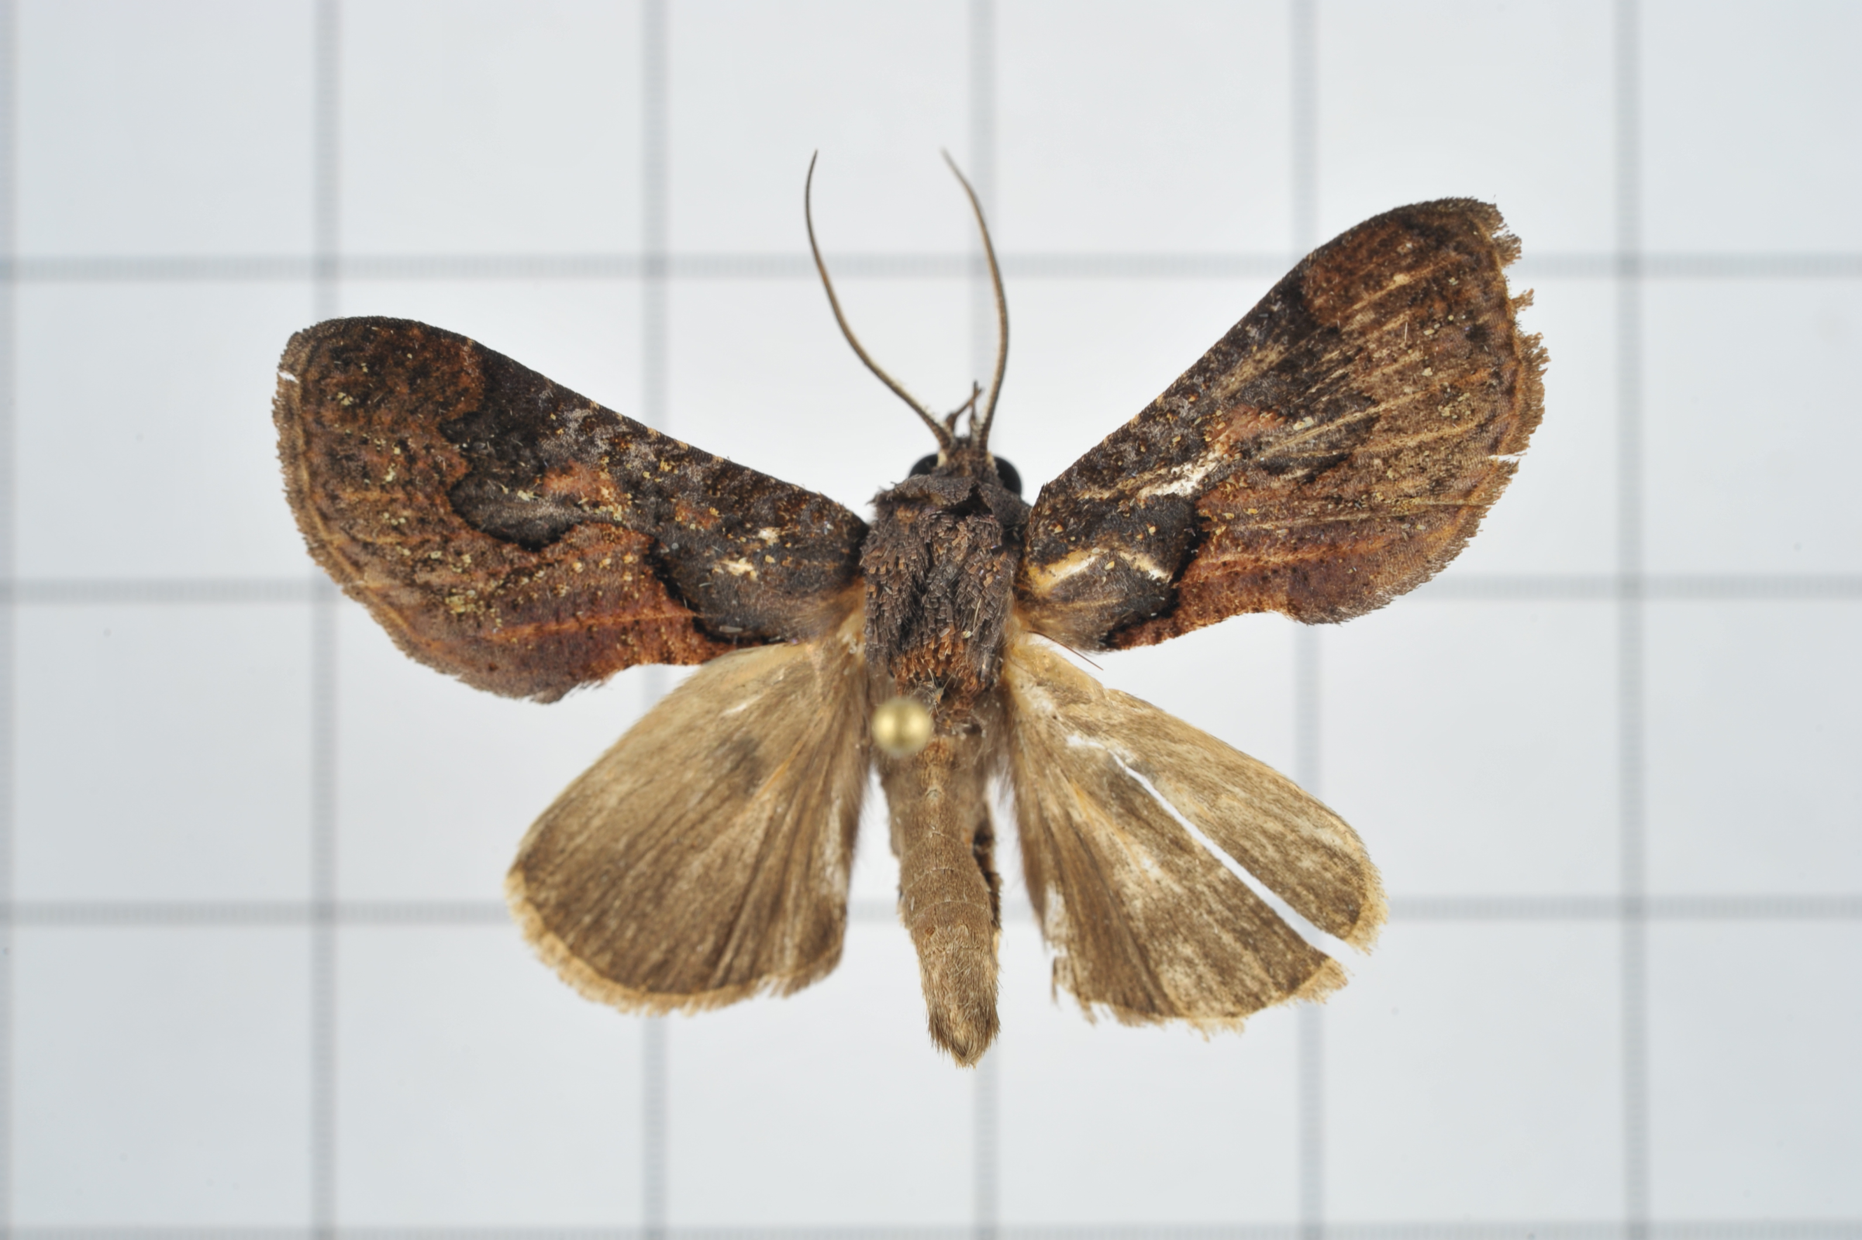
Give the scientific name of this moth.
Batracharta divisa
